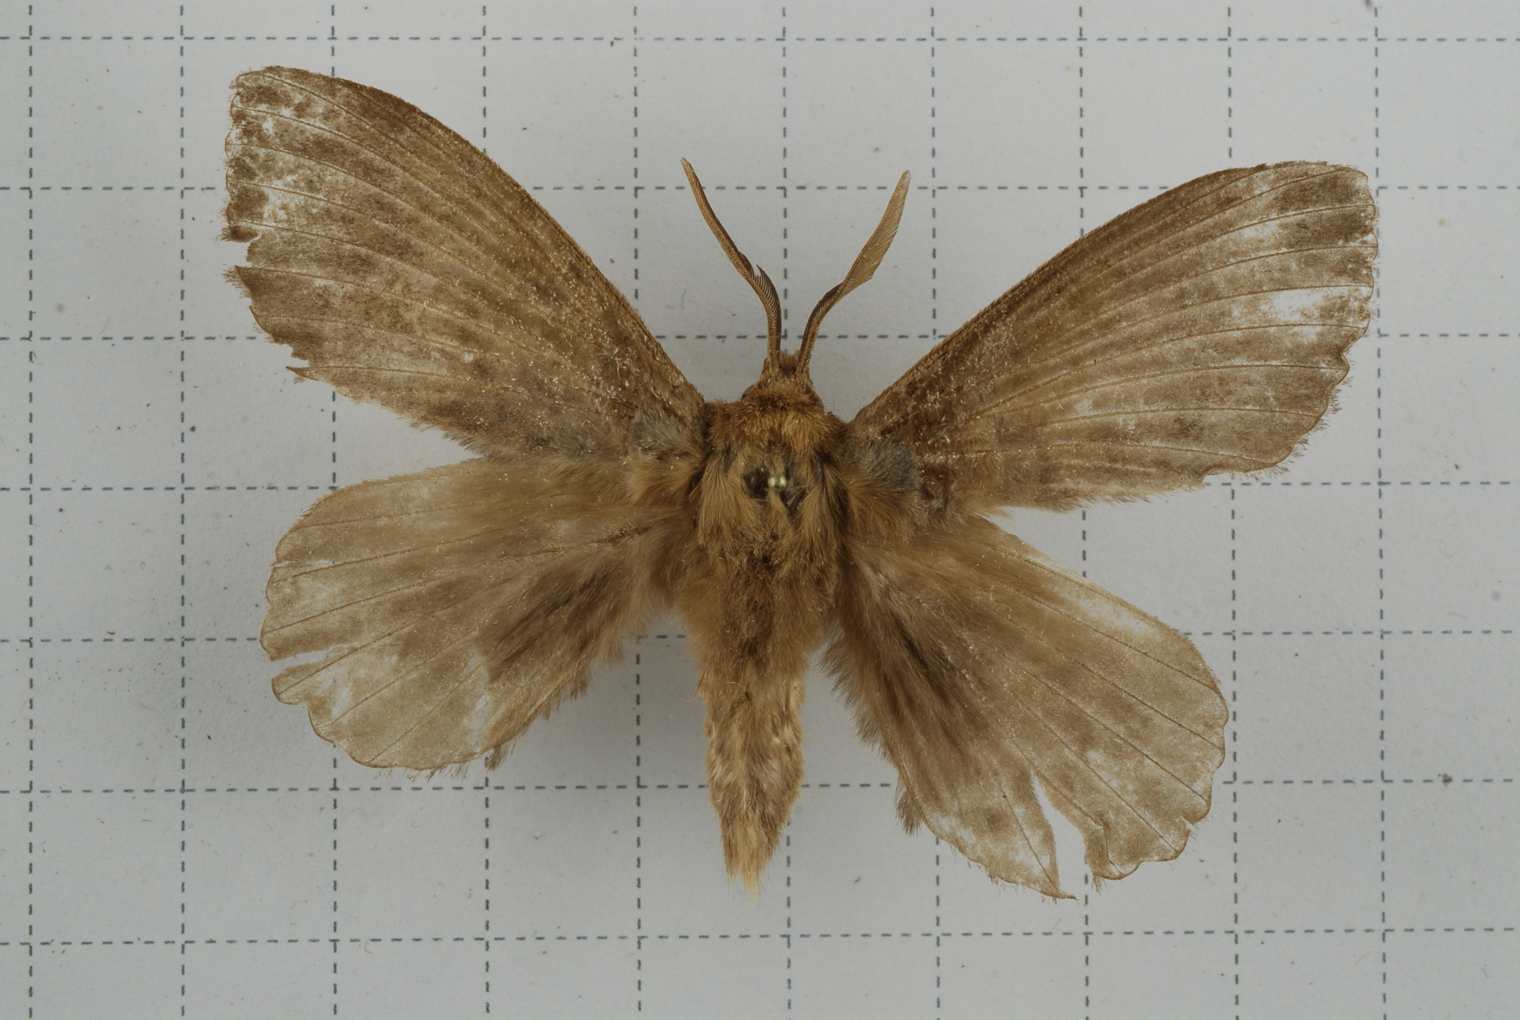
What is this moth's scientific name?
Kunugia undans metanastroides
